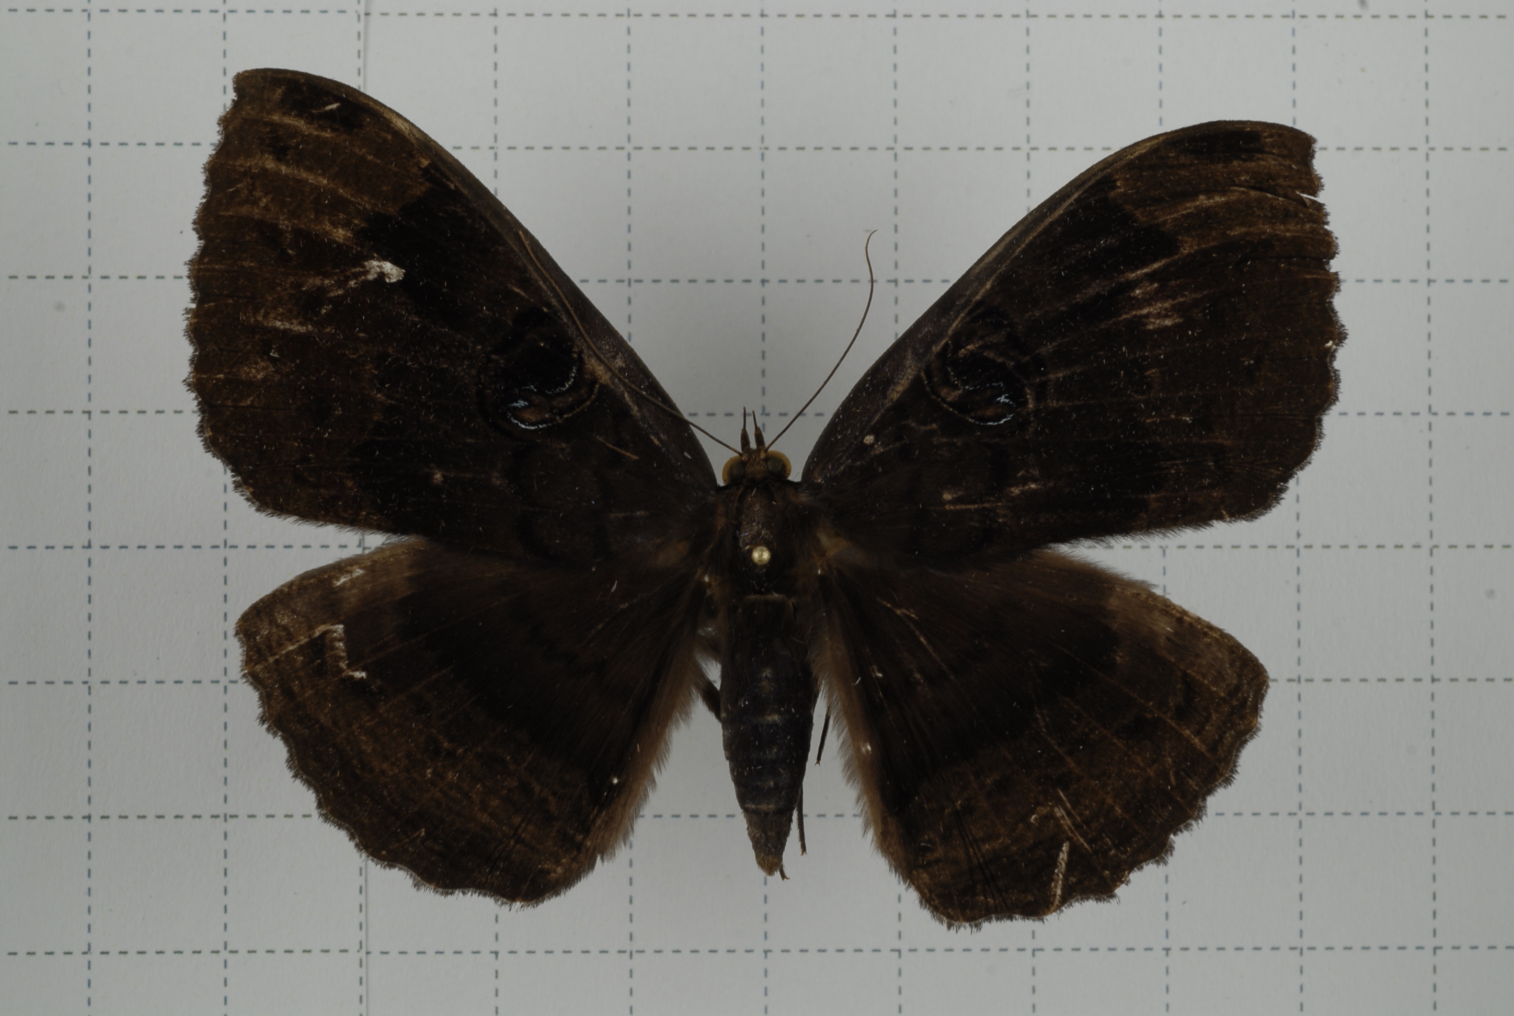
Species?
Erebus caprimulgus caprimulgus
